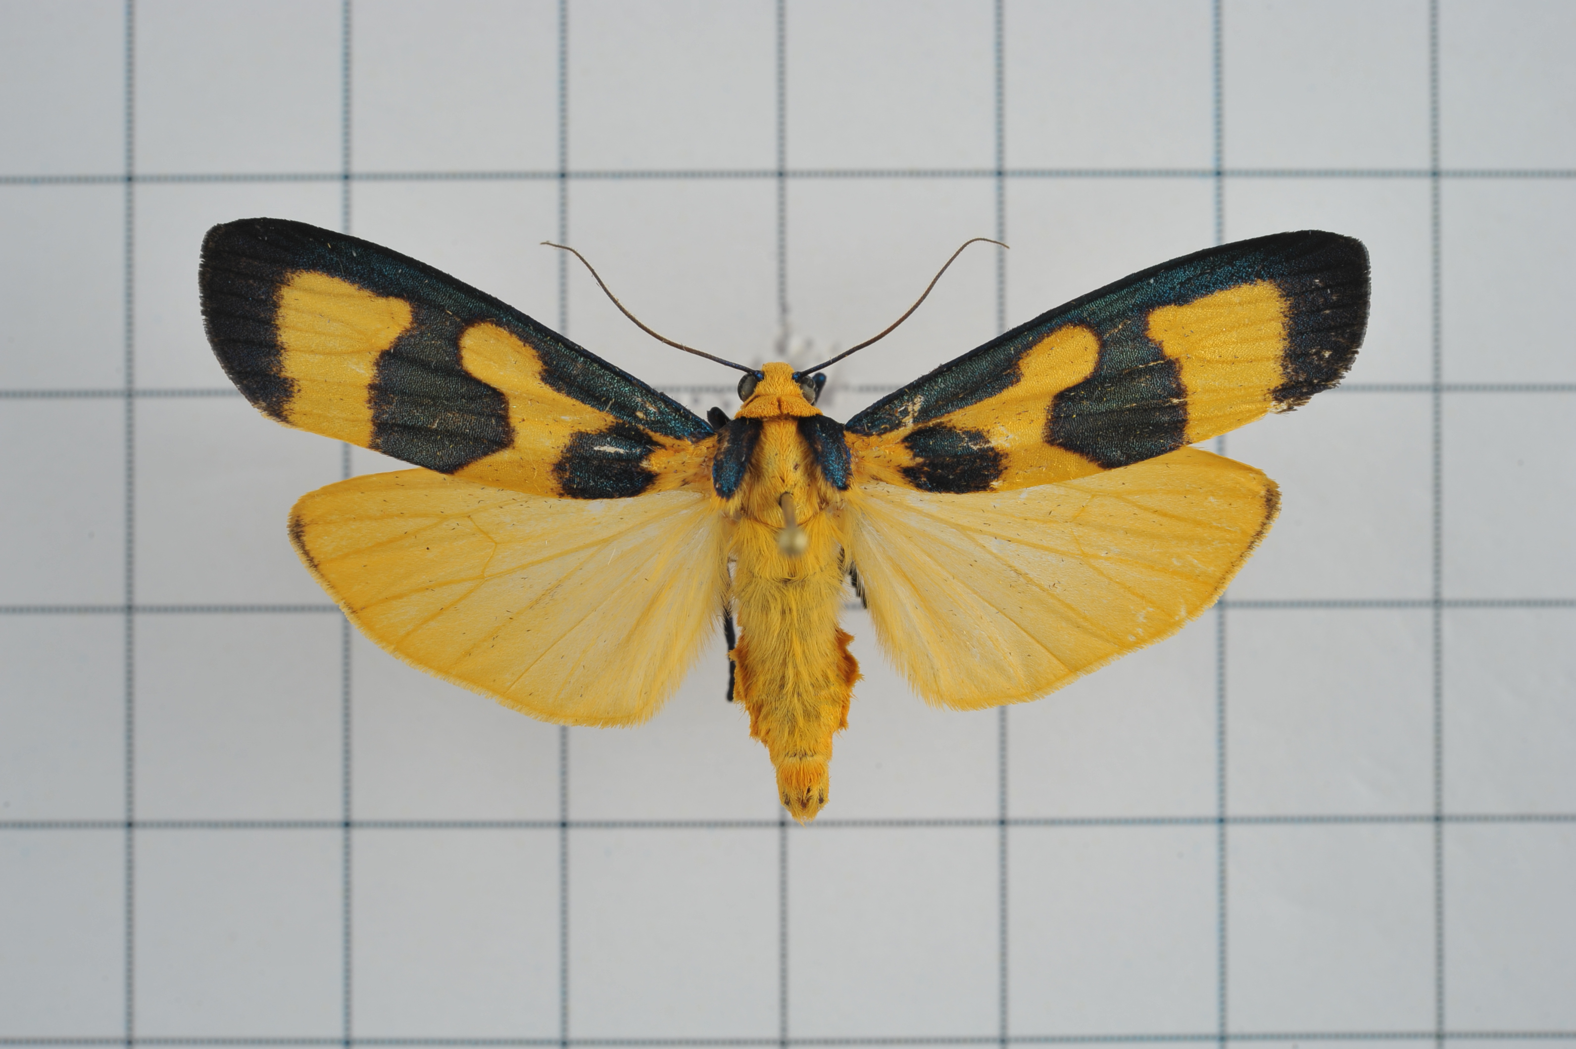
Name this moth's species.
Chrysaeglia magnifica
